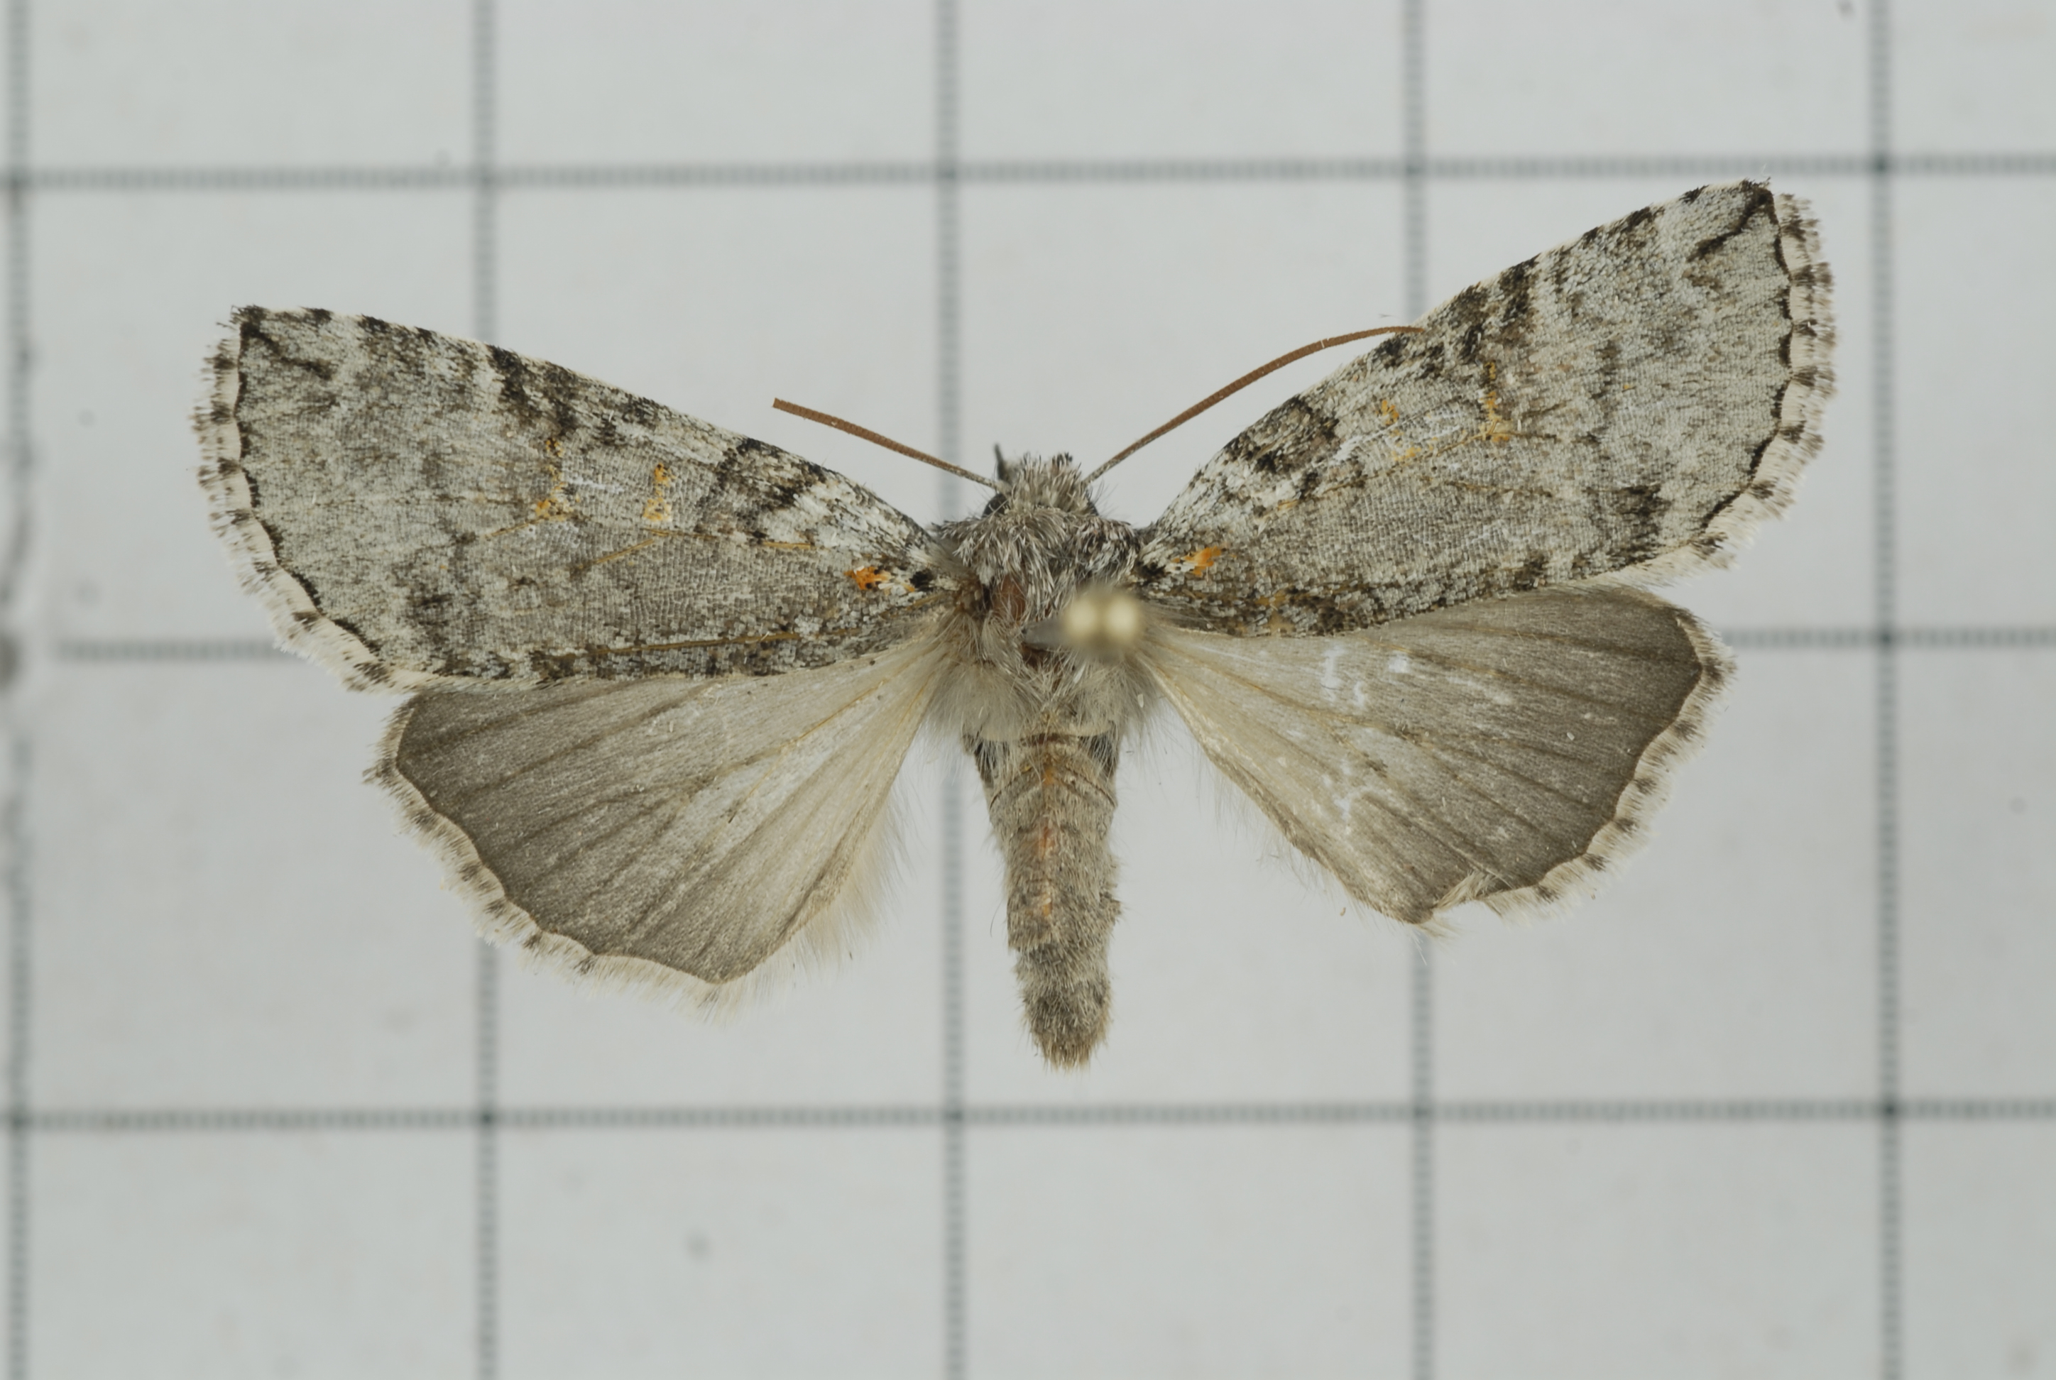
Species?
Epipsestis dubia chengshinglini
